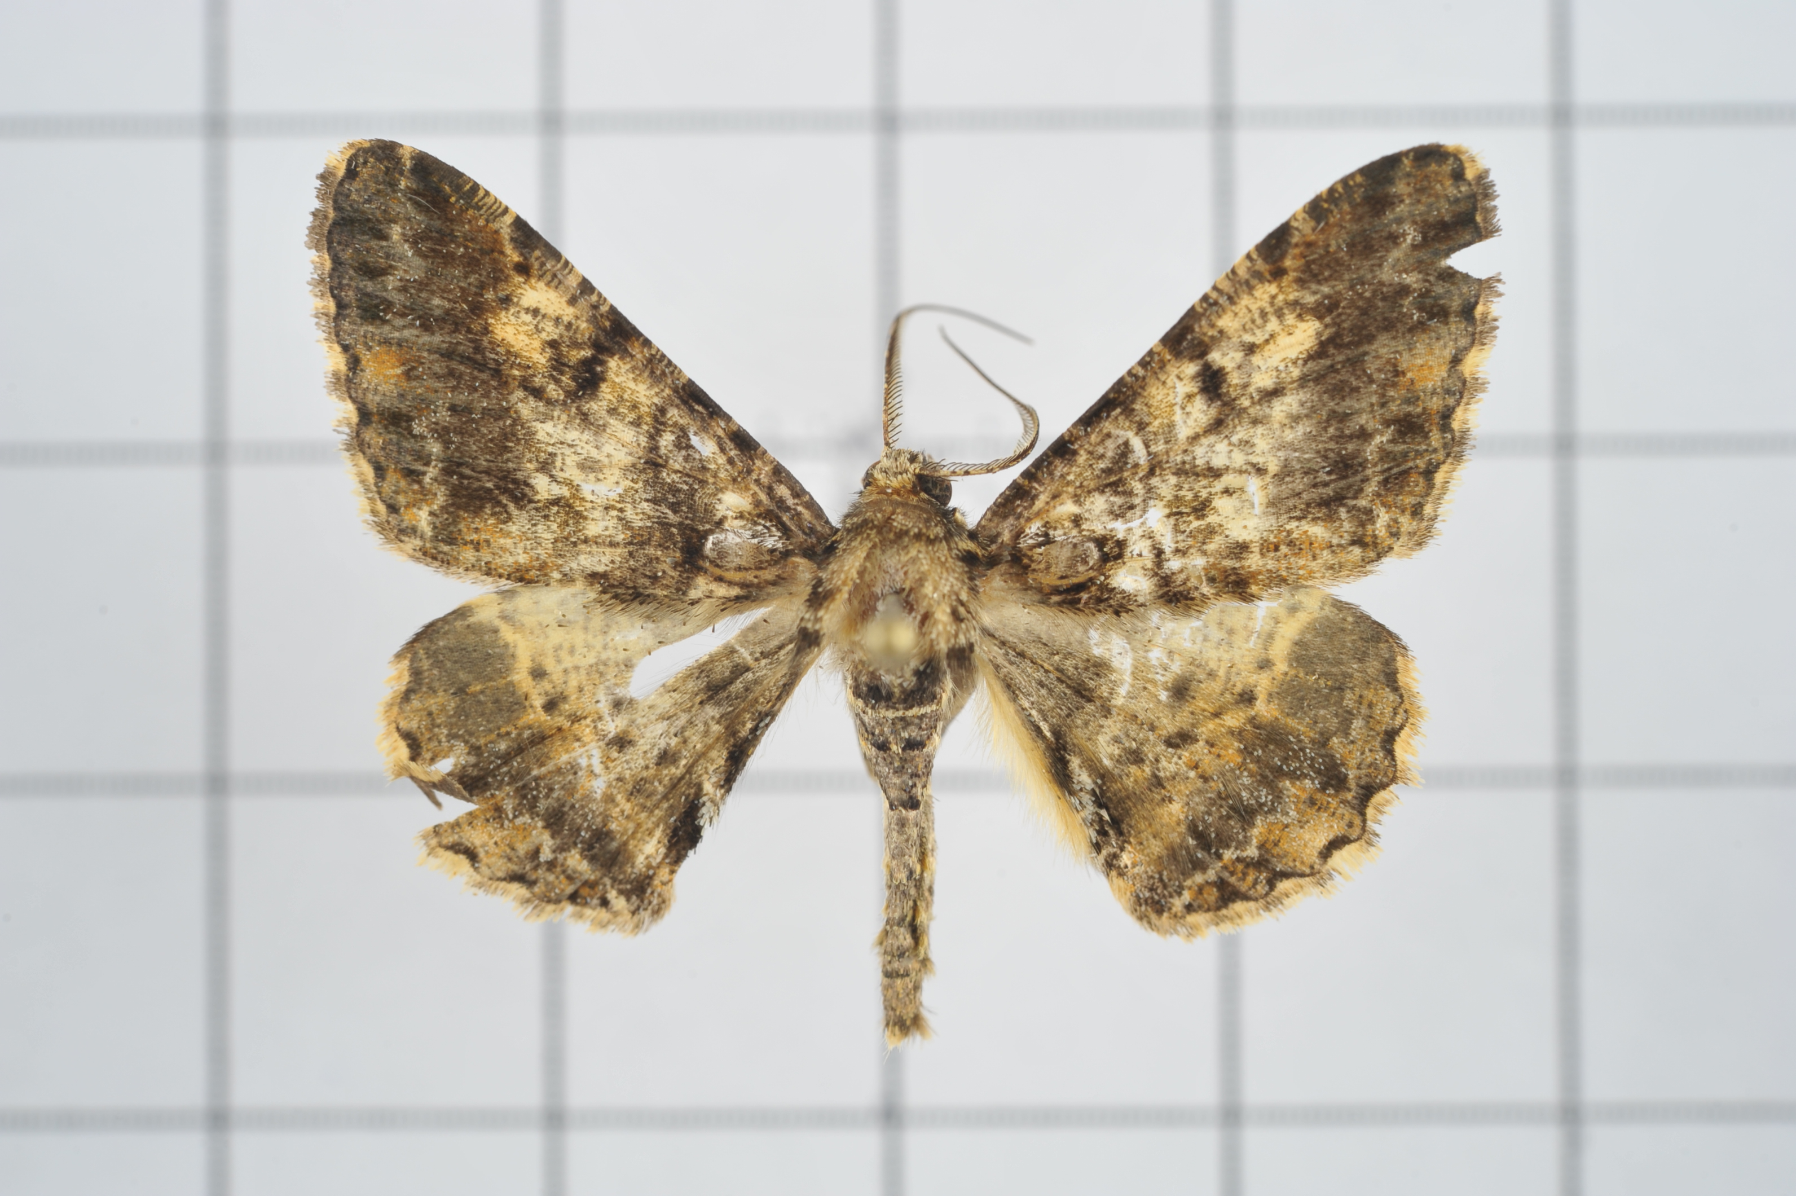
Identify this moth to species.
Alcis taiwanovariegata
